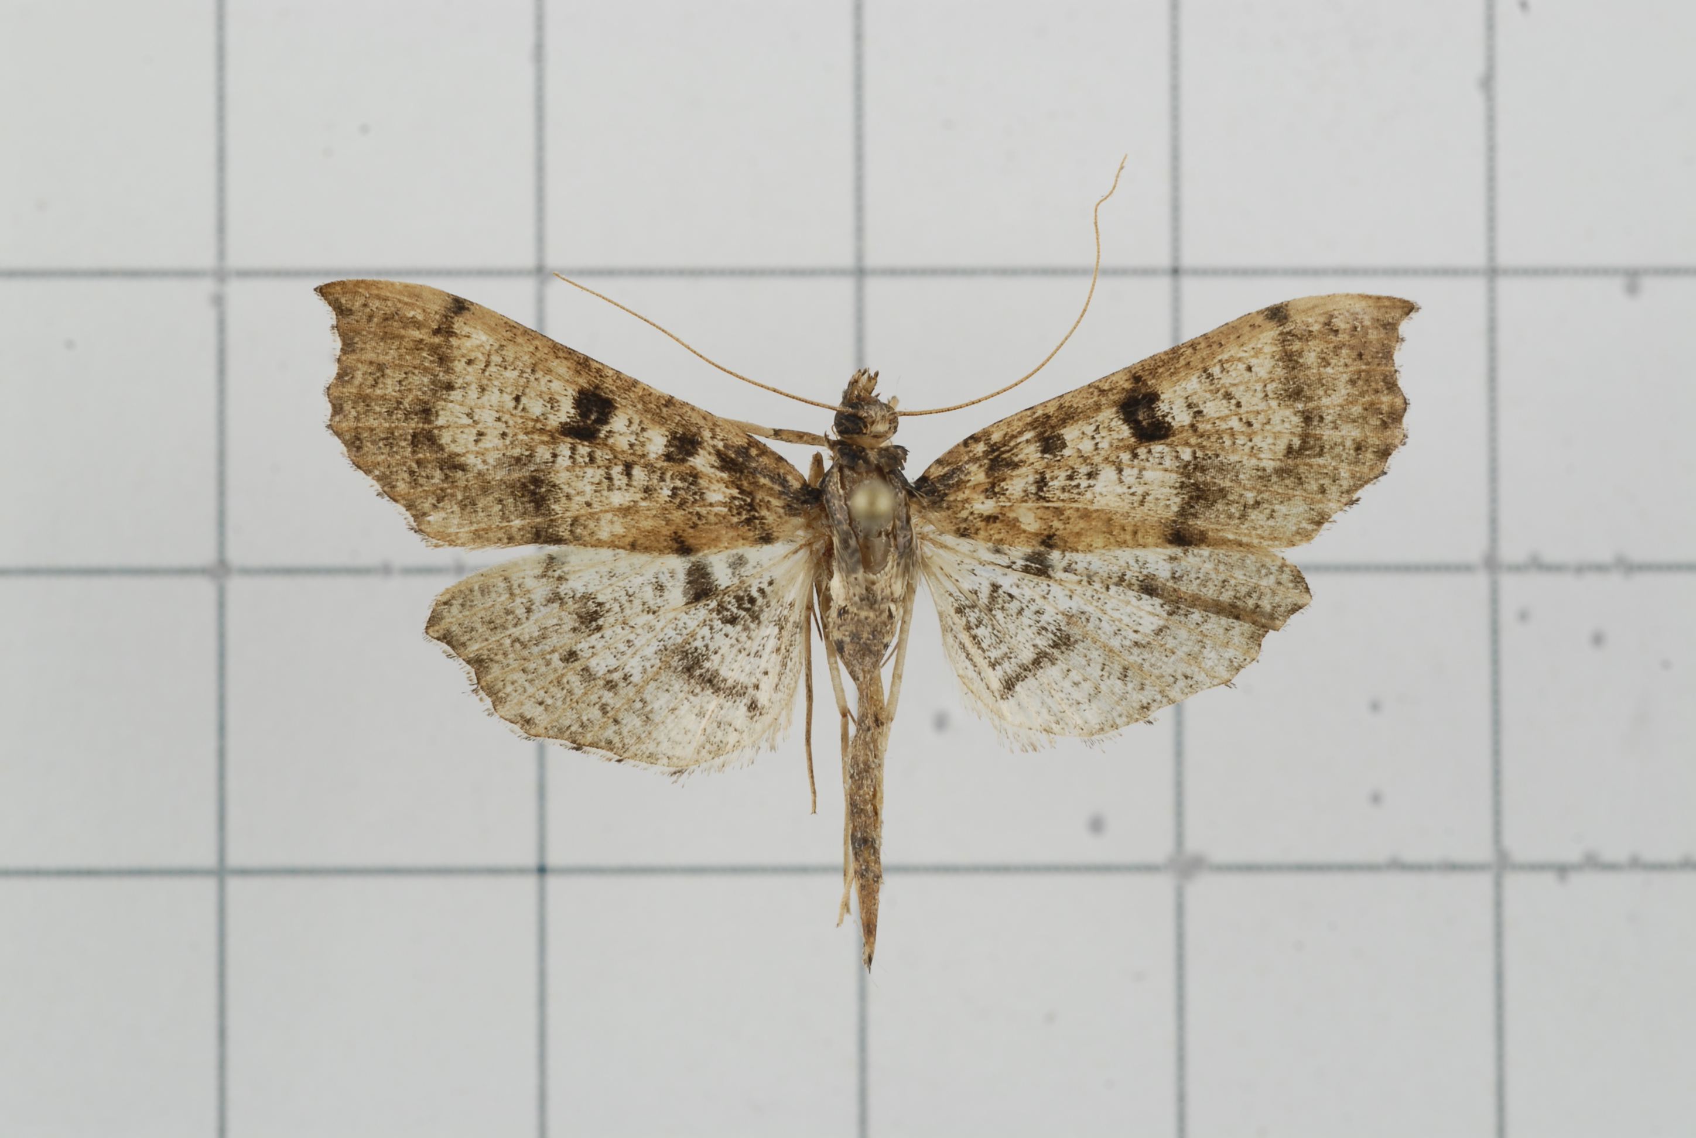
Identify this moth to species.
Ceratarcha umbrosa
